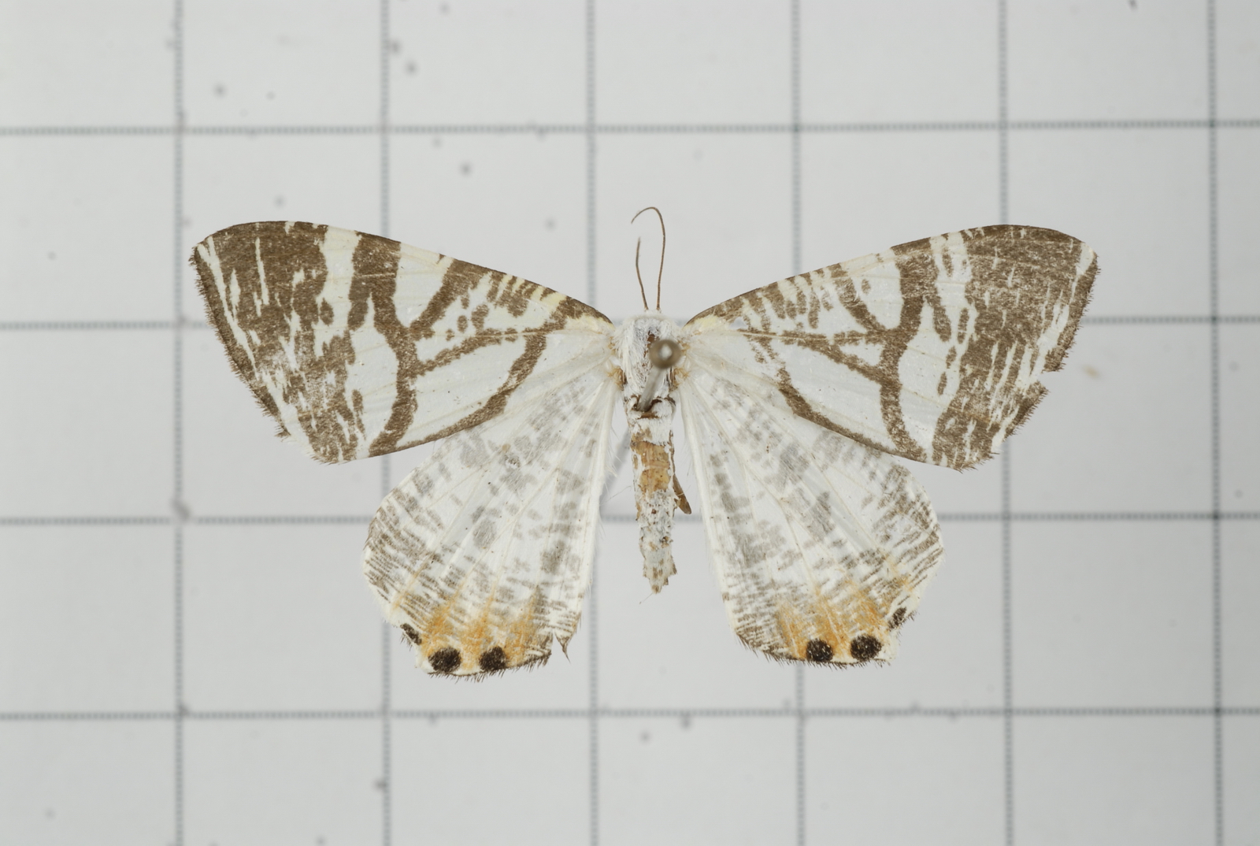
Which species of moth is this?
Ourapteryx ramosa
